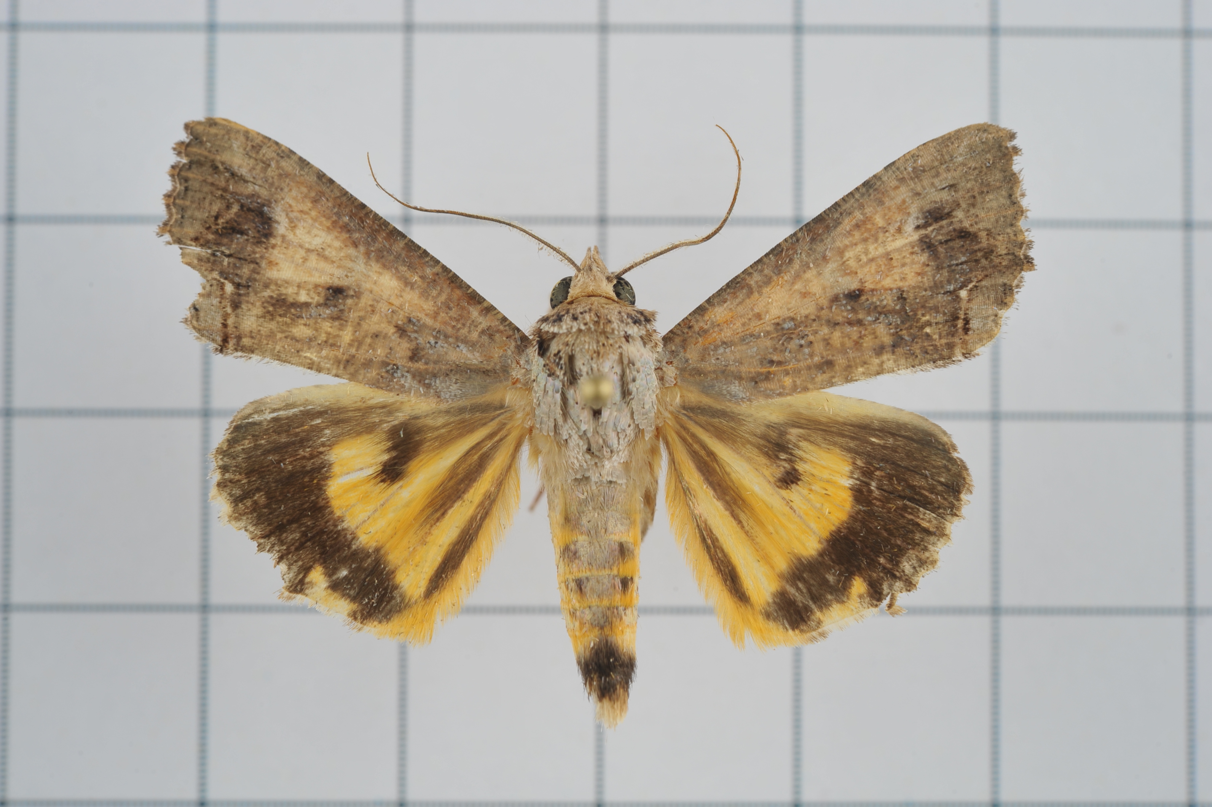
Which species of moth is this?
Hypocala deflorata deflorata
